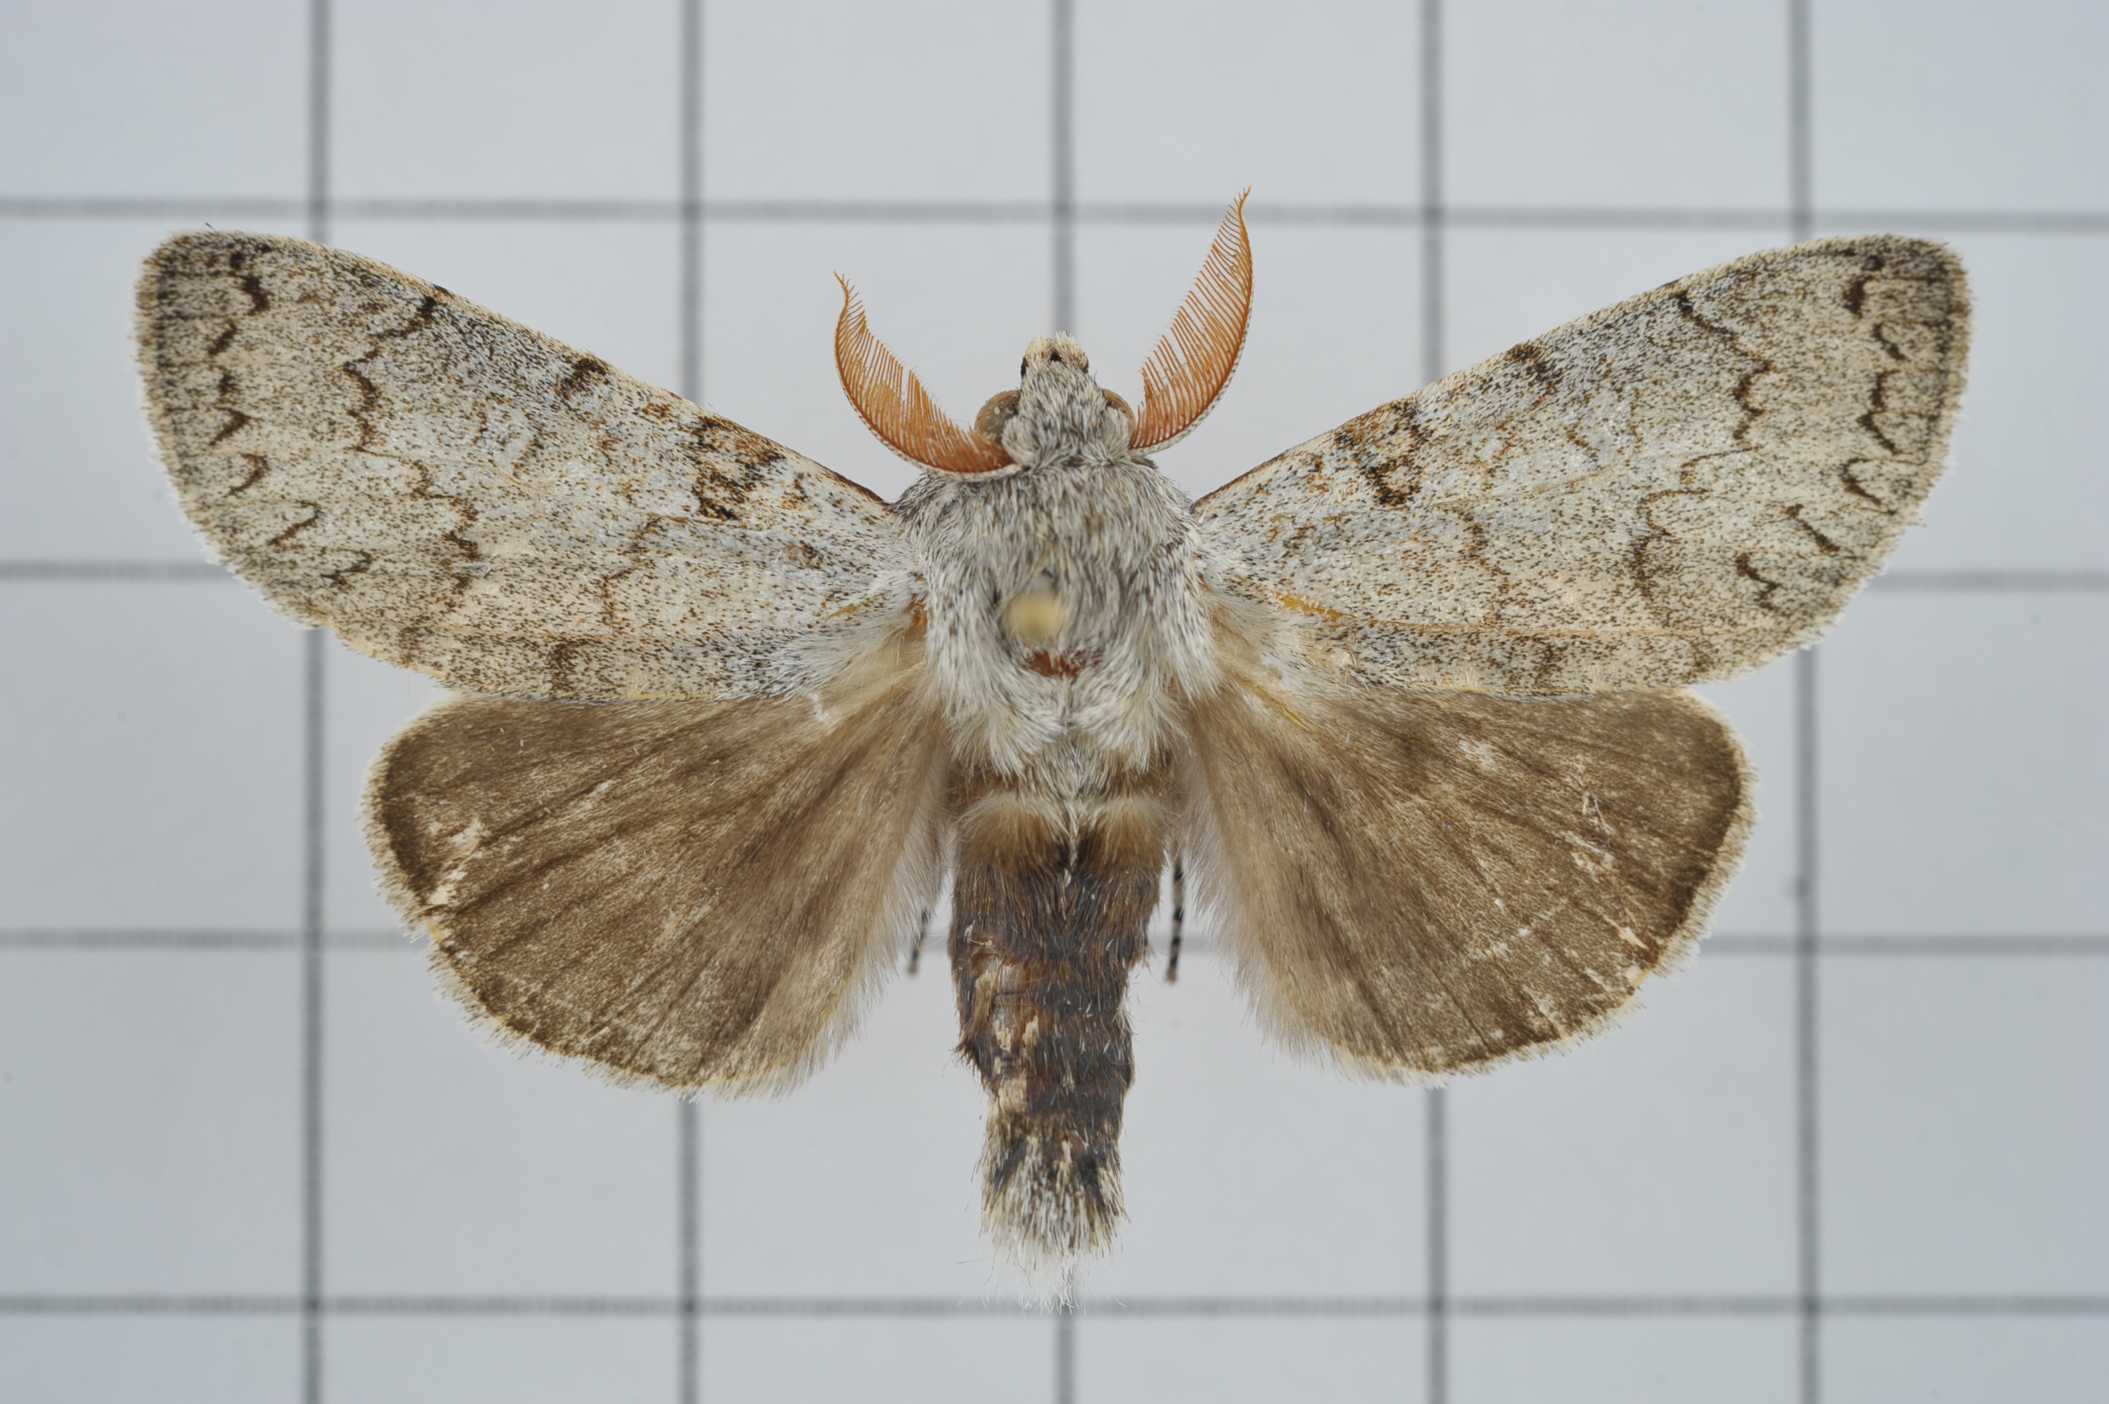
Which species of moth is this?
Calliteara postfusca
